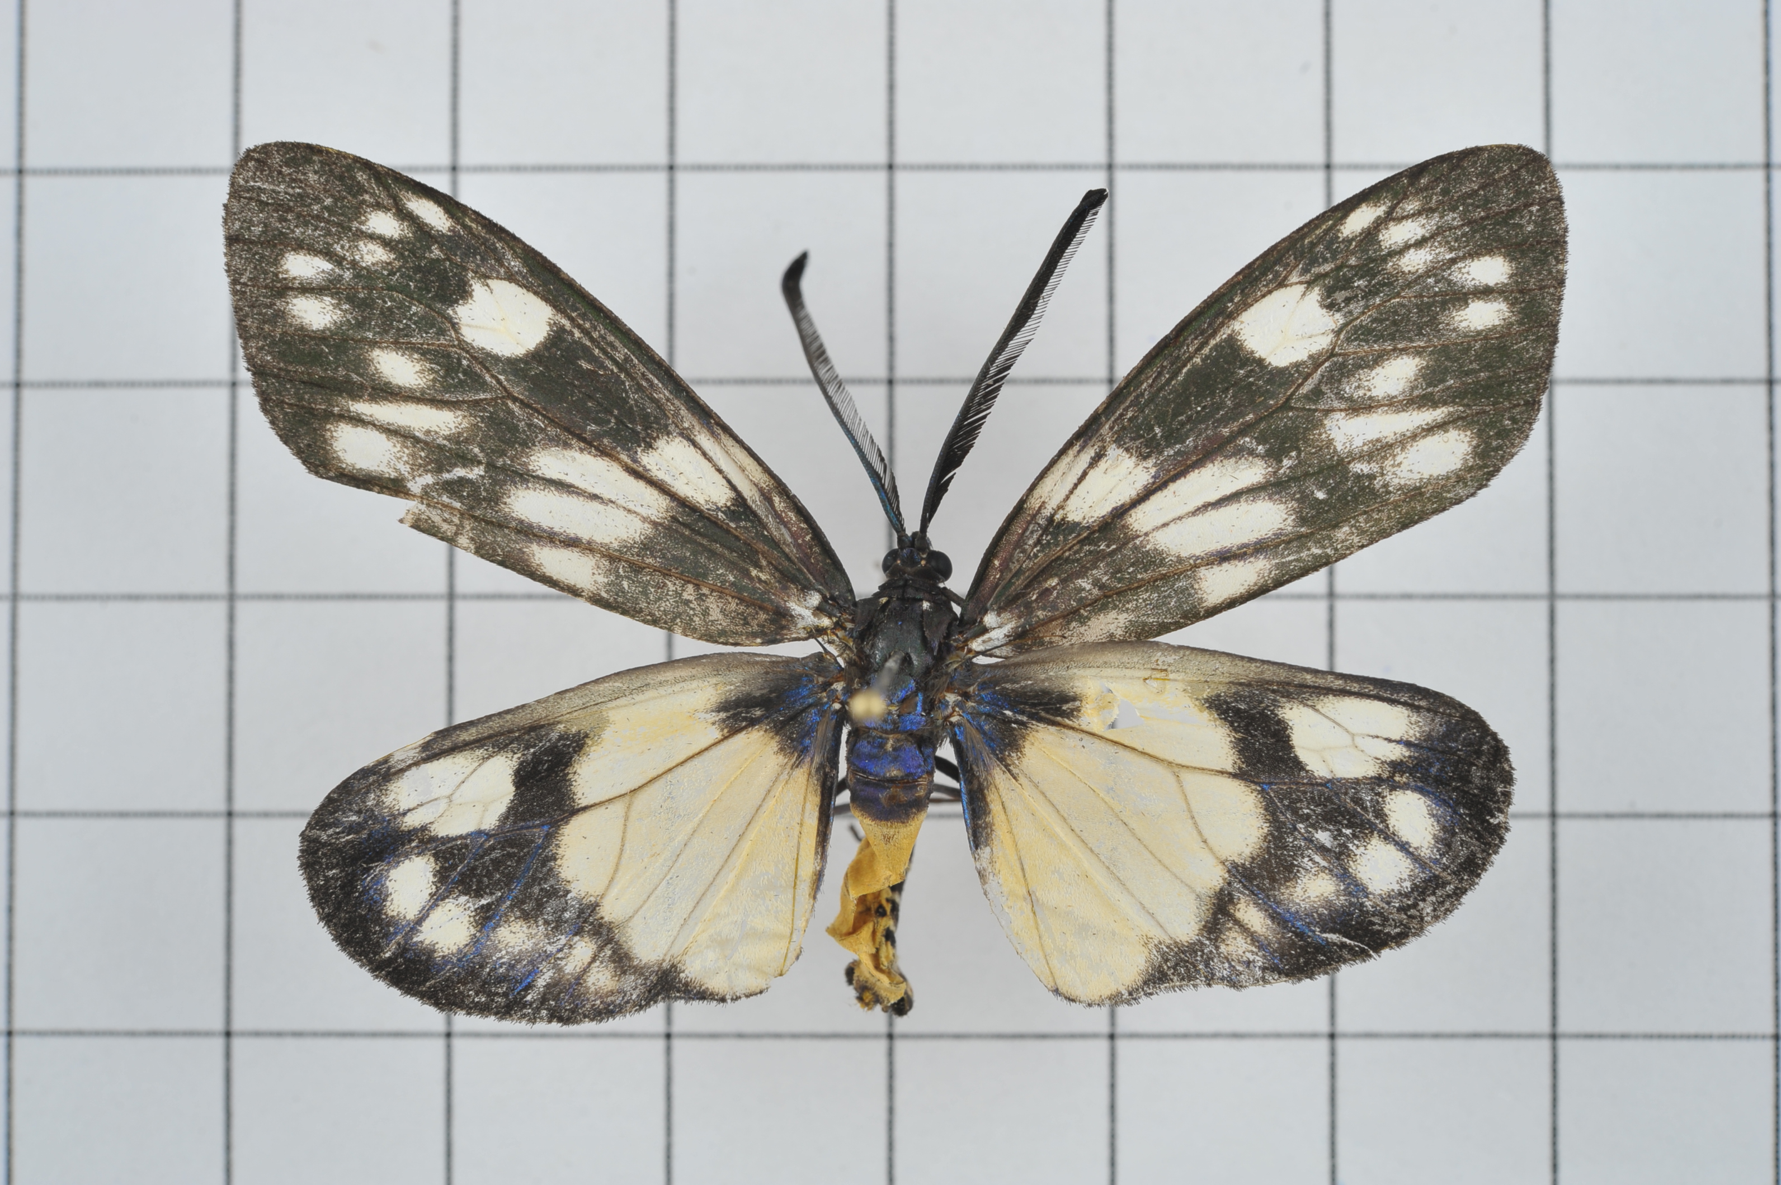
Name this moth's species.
Eterusia aedea formosana
